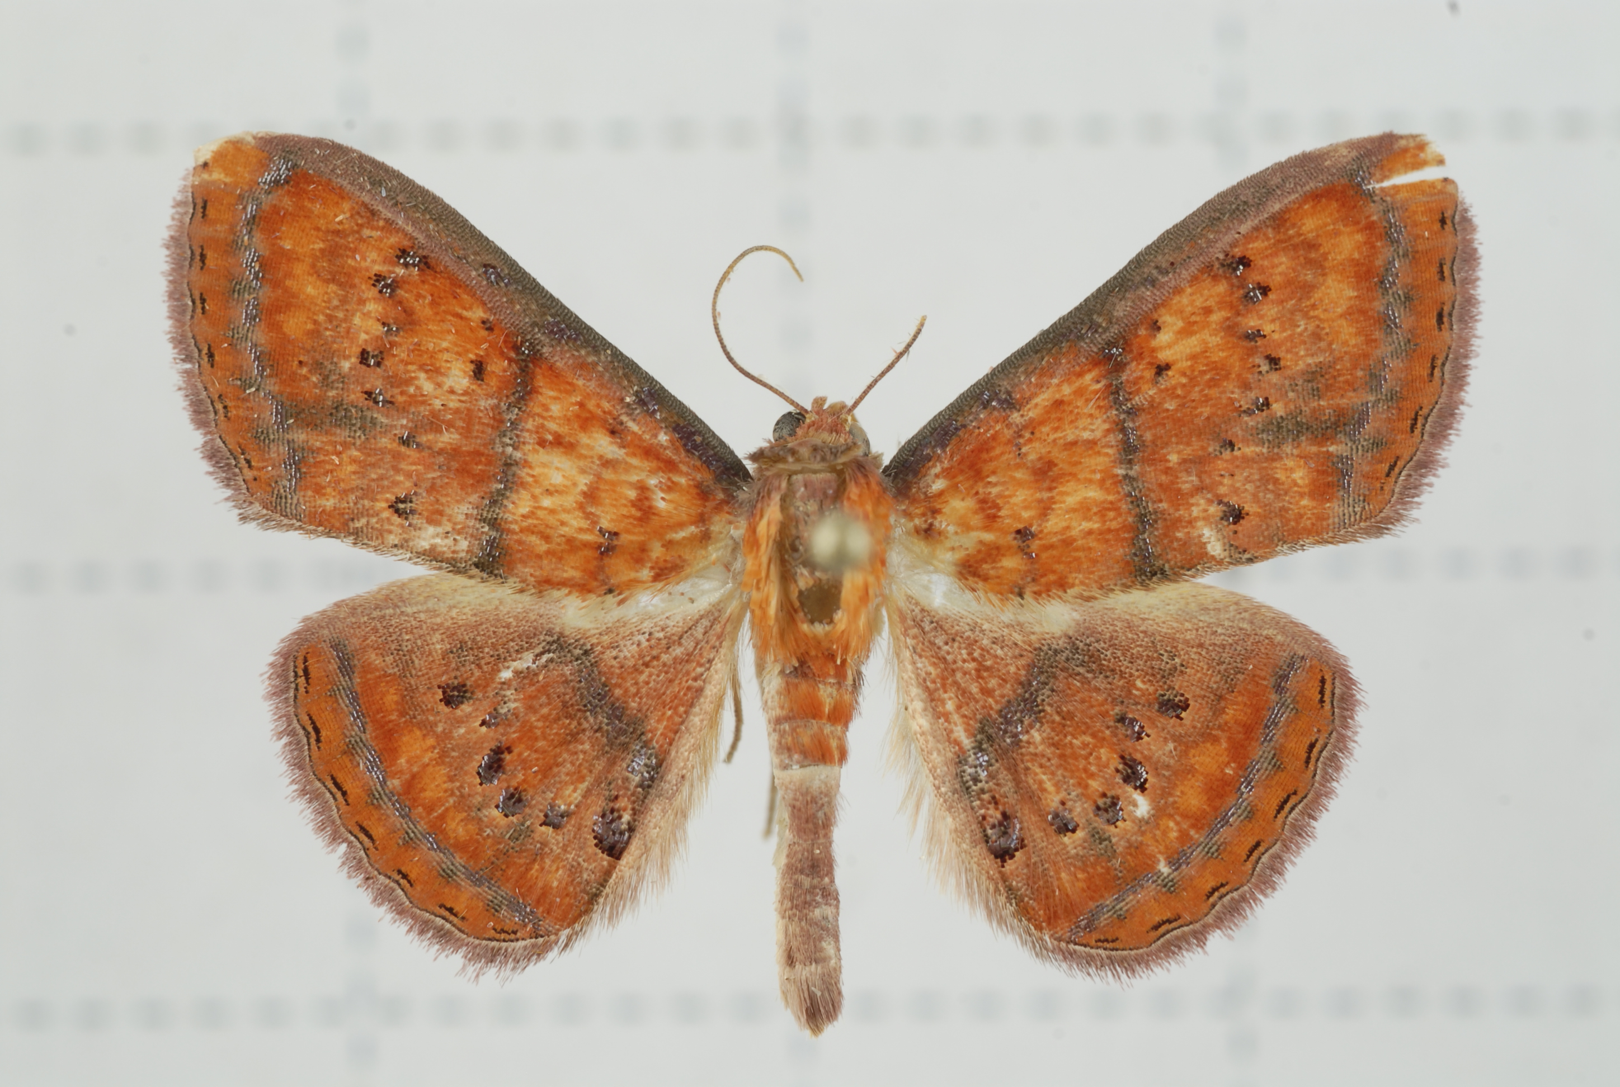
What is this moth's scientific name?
Homodes vivida
